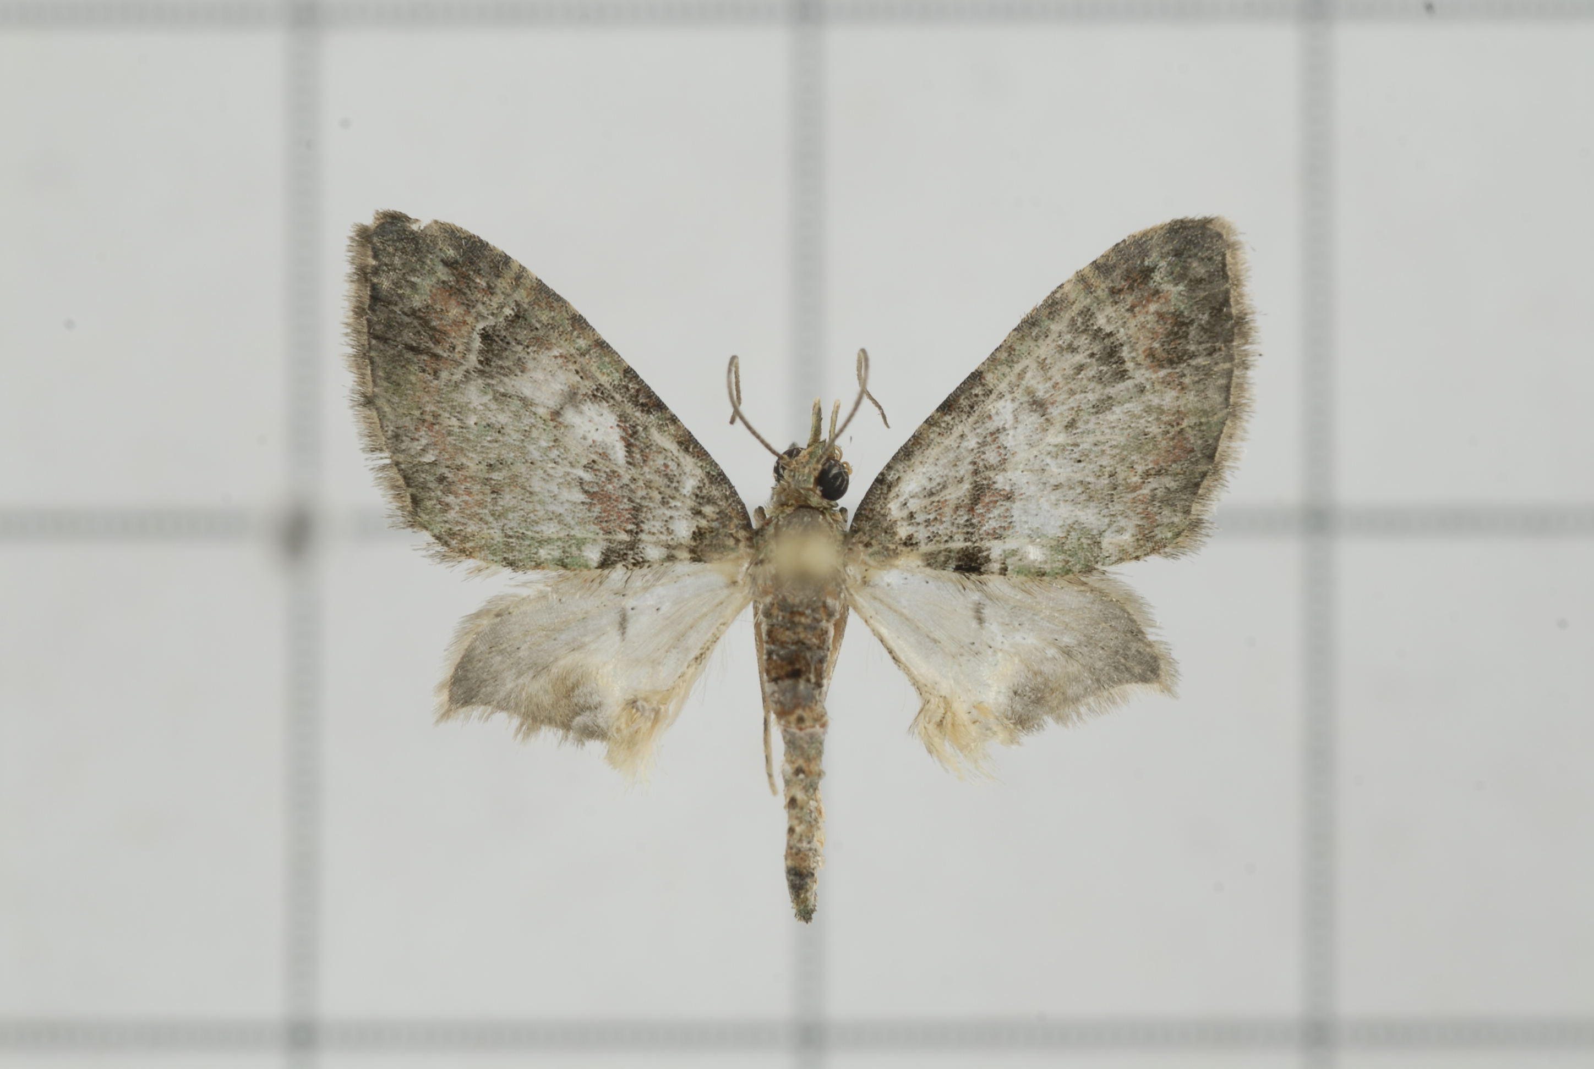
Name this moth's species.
Syncosmia bicornuta bicornuta
